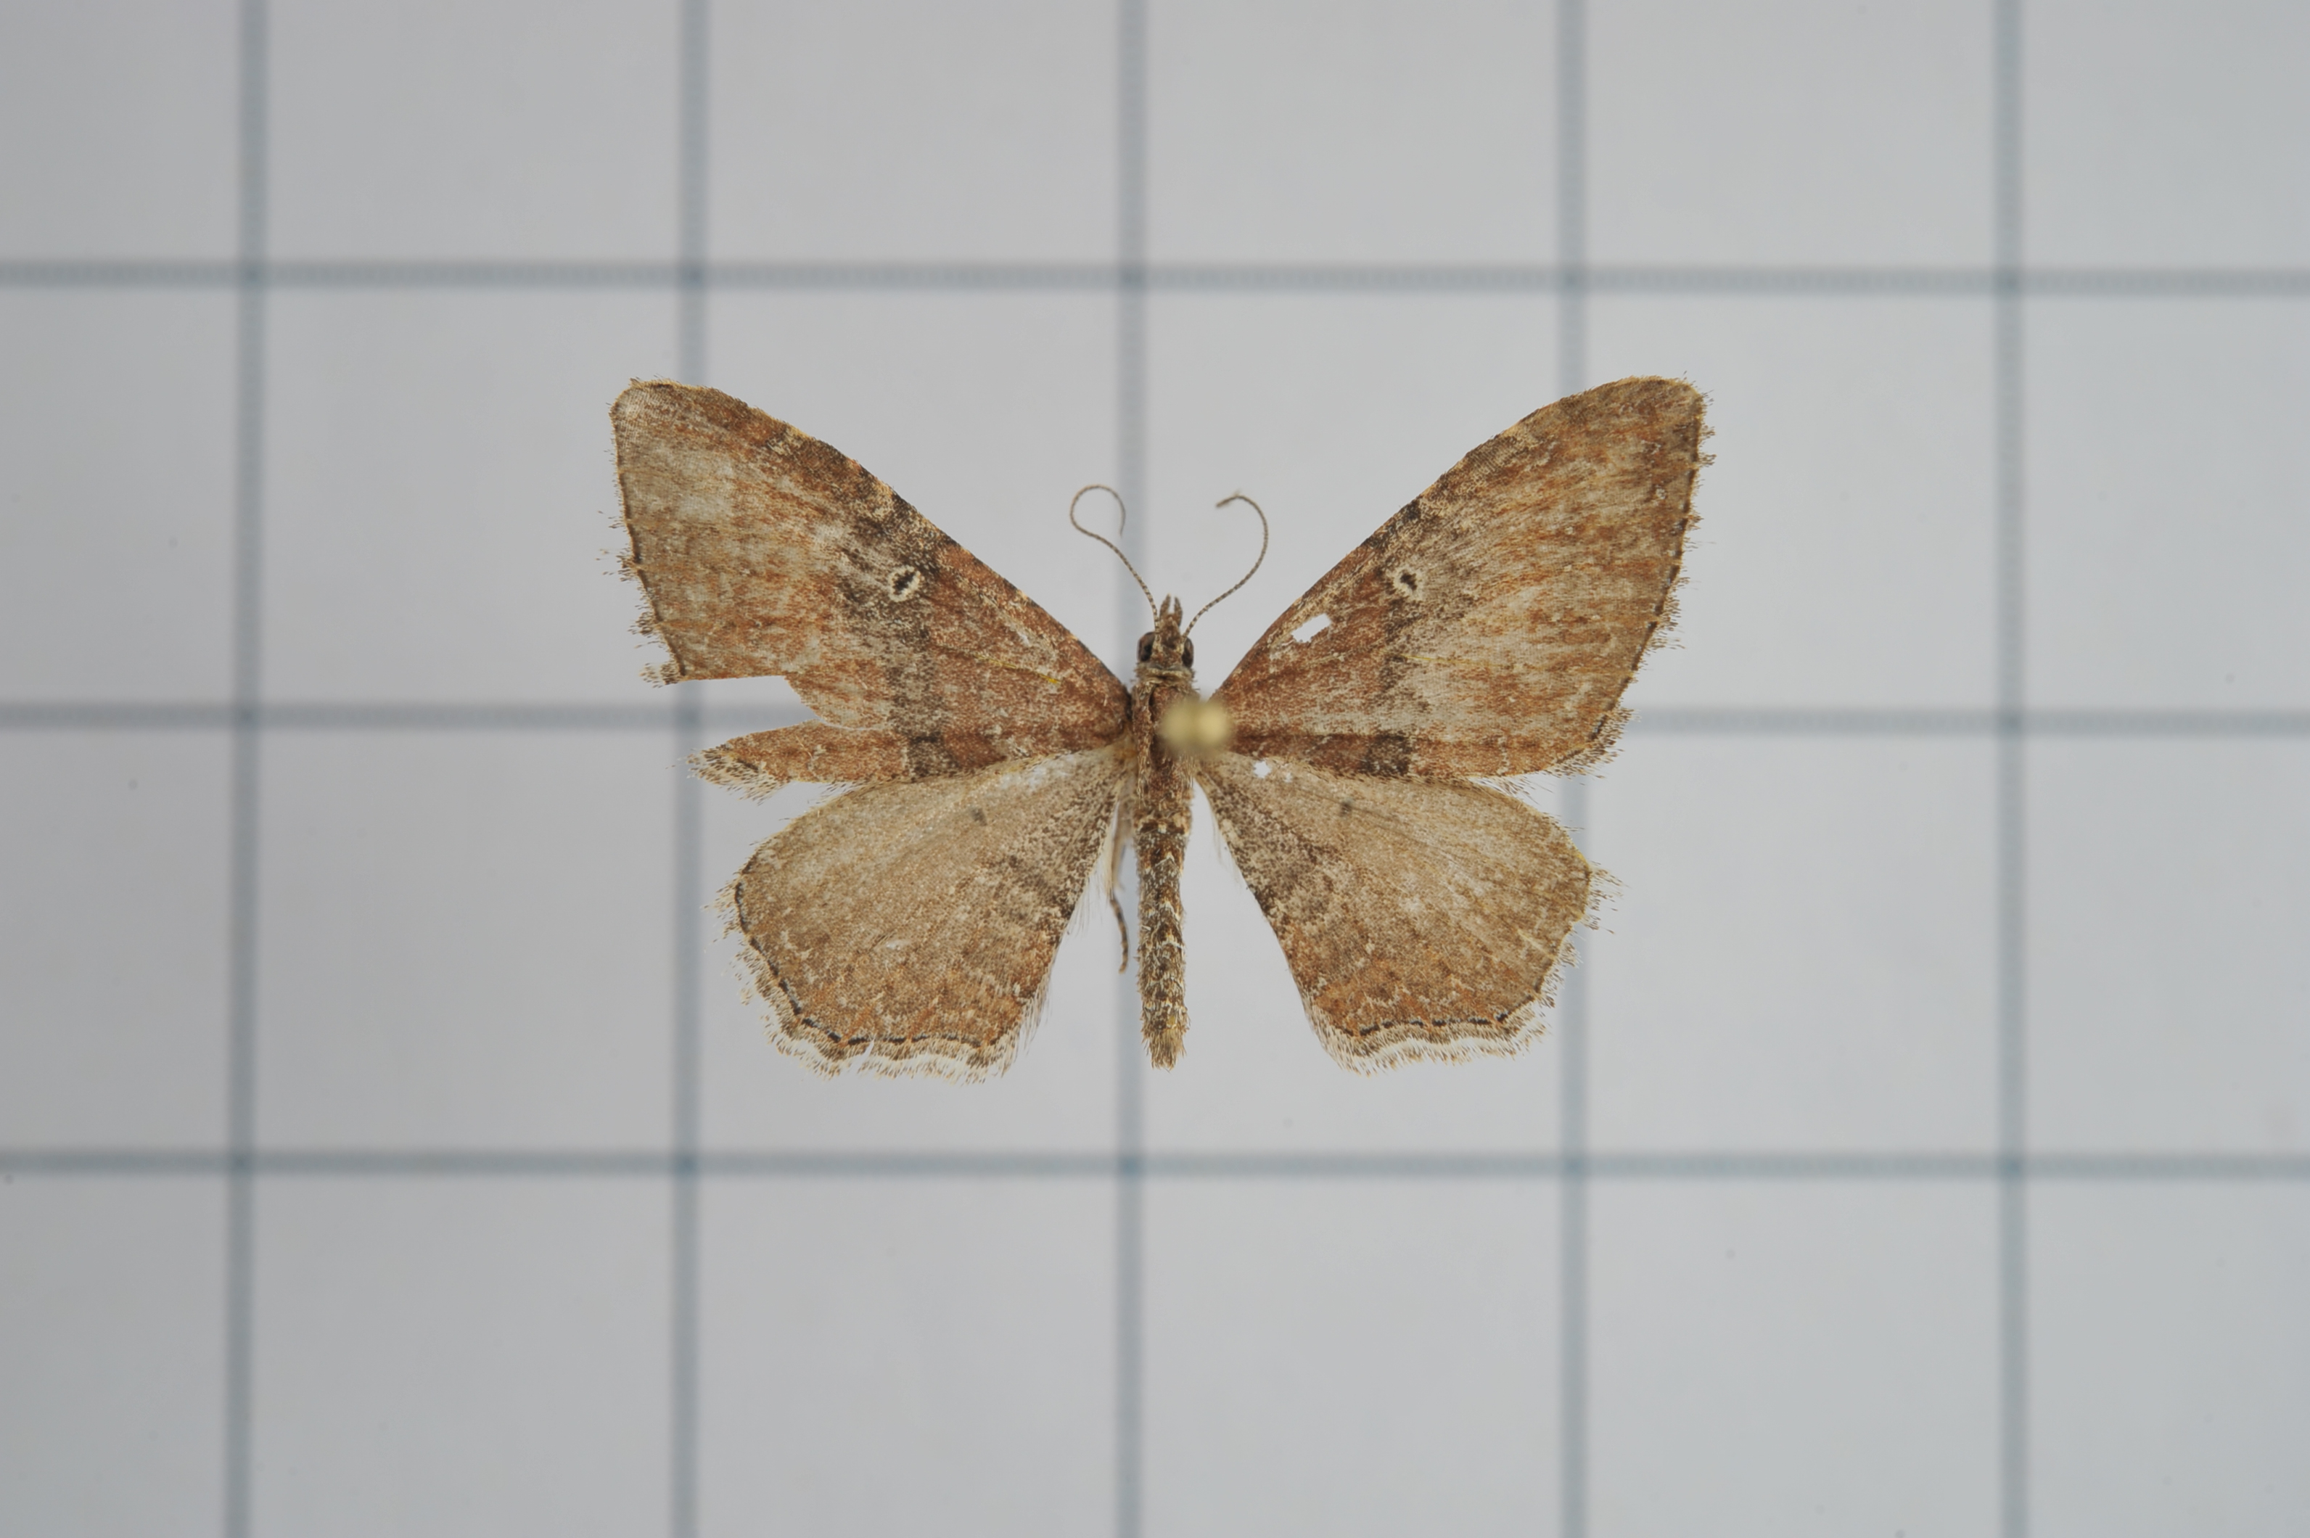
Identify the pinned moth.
Orthonama obstipata
